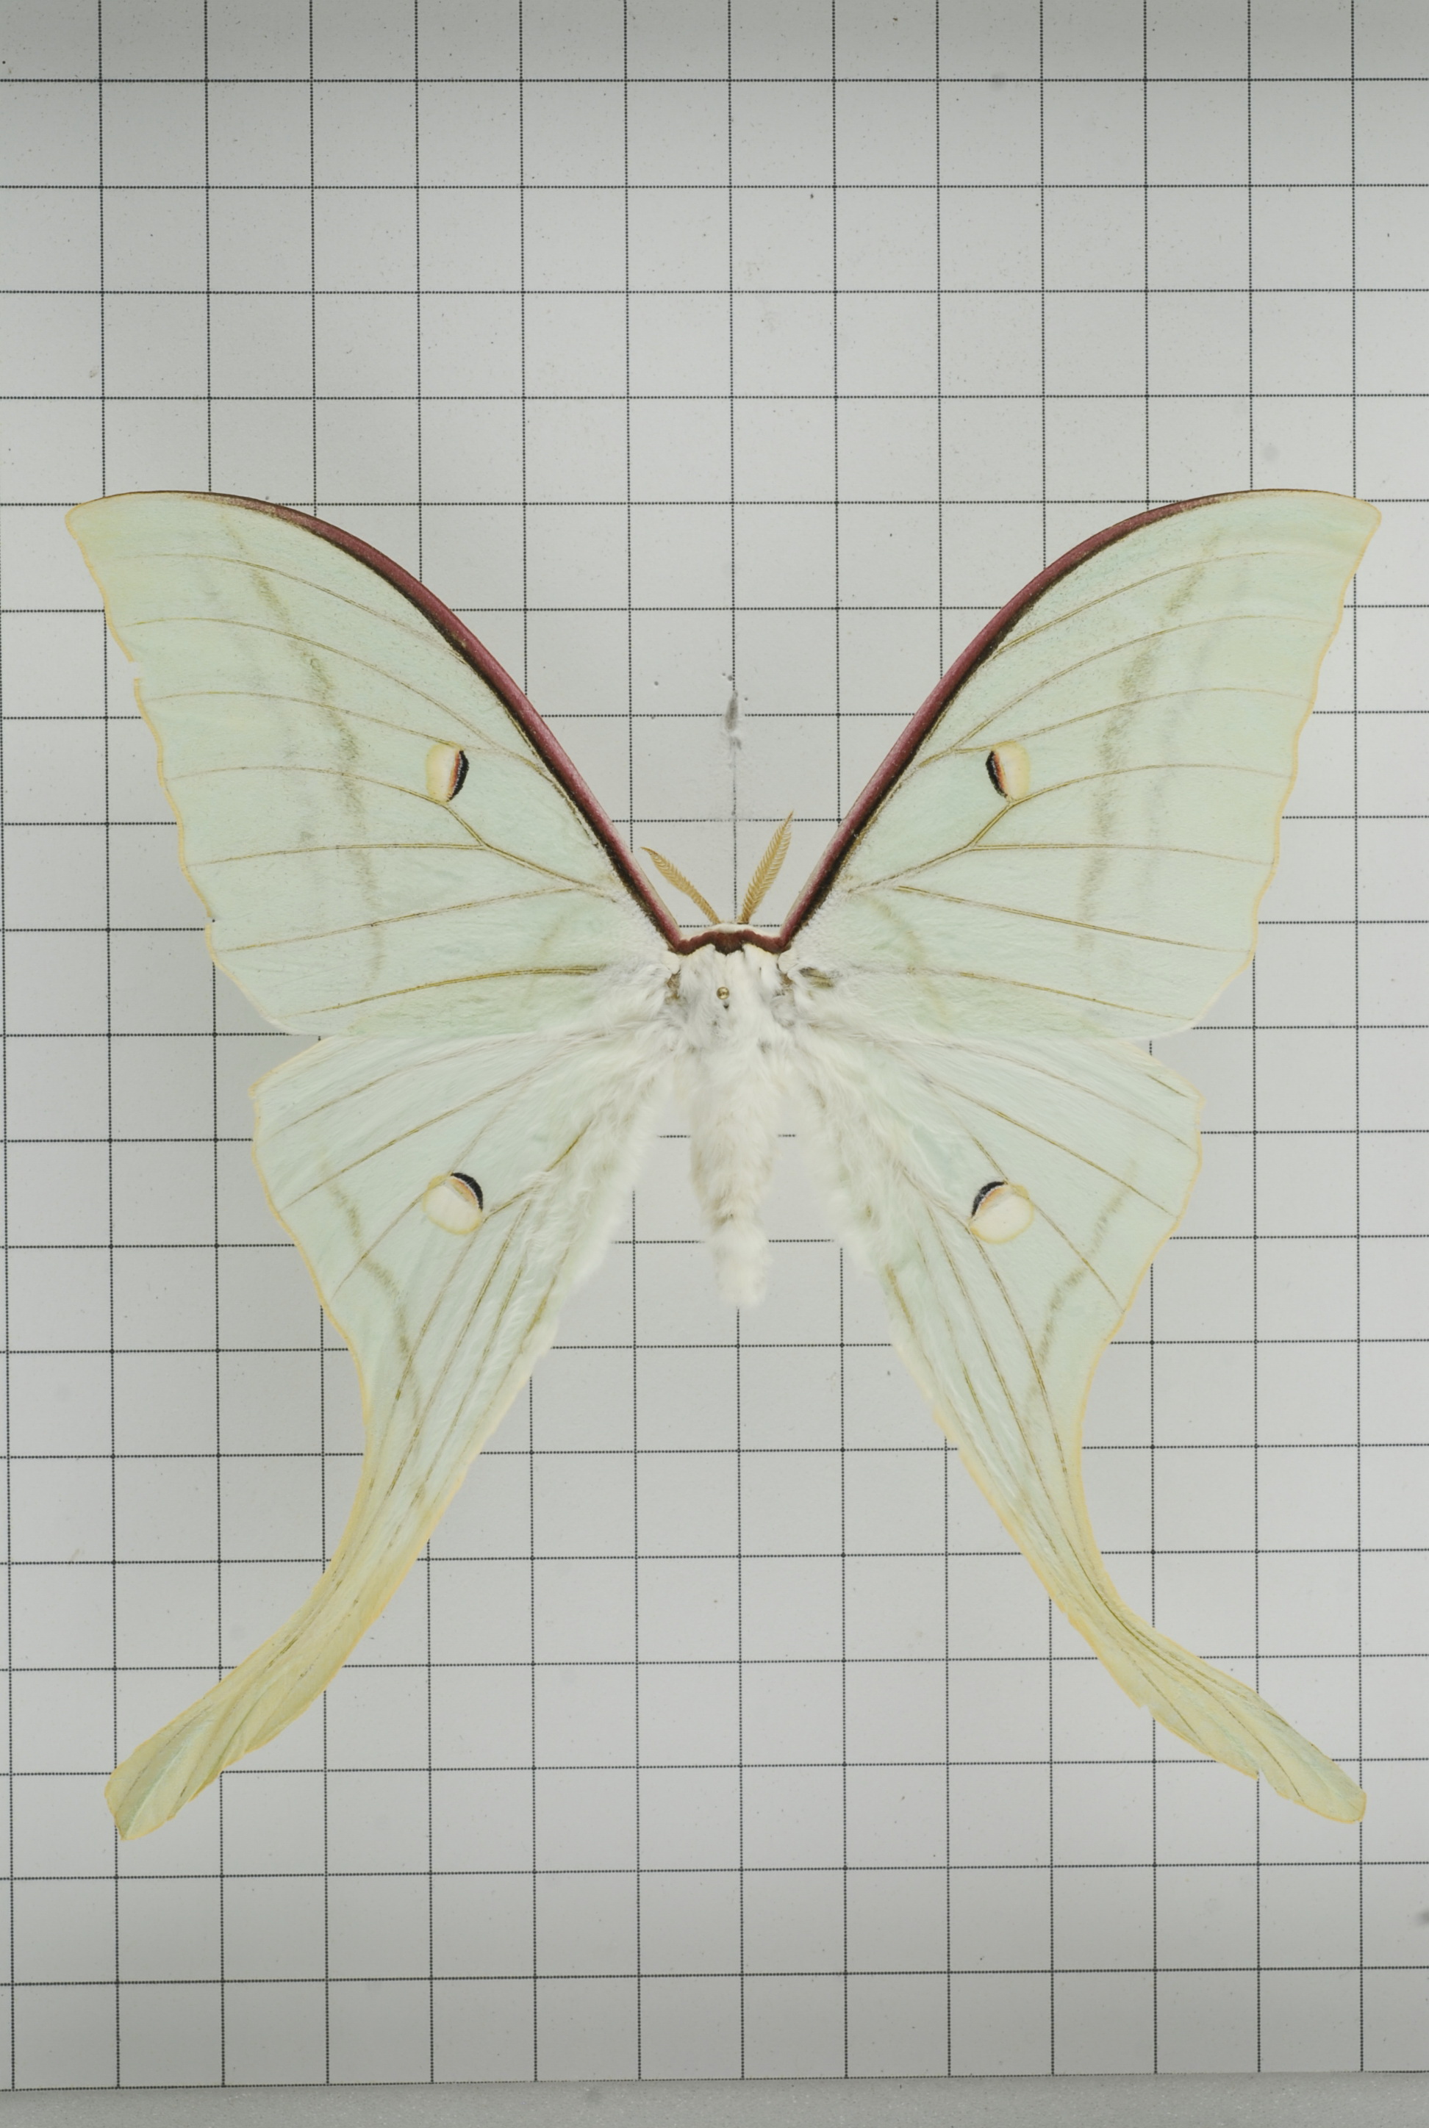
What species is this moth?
Actias ningpoana ningtaiwana
